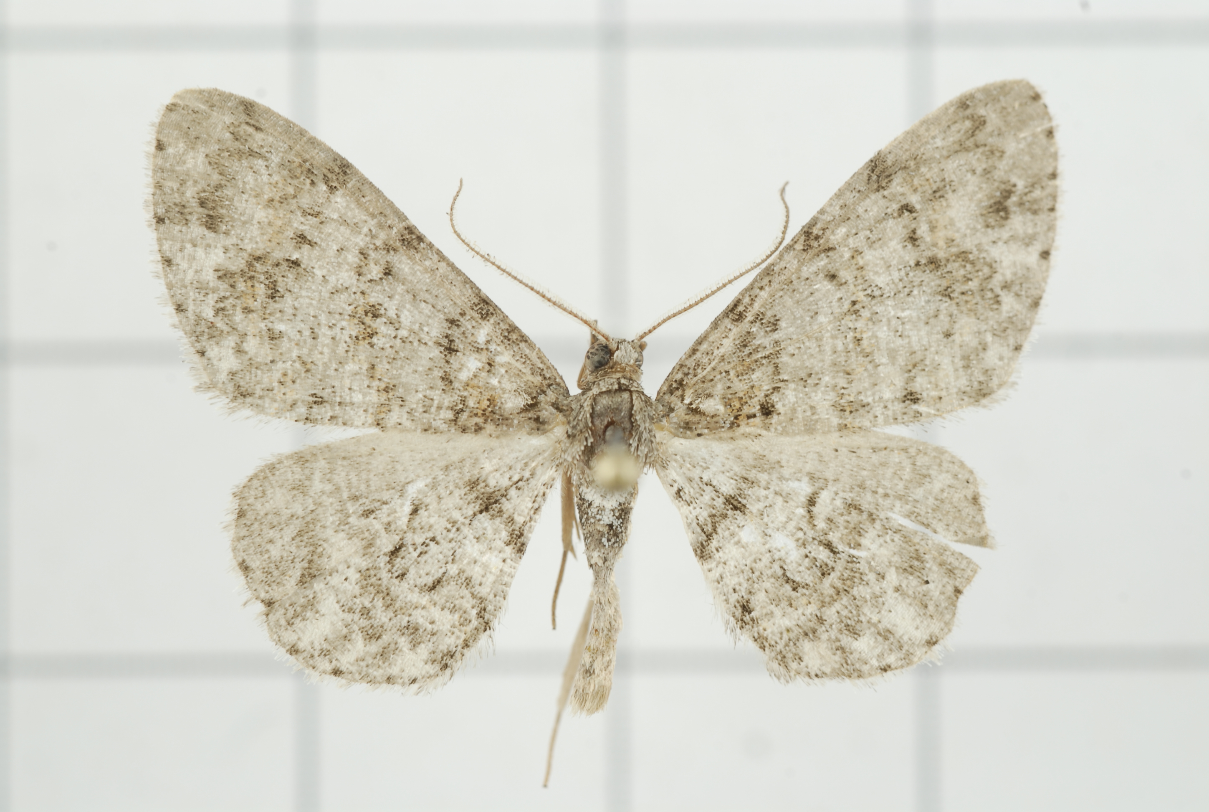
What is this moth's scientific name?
Myrioblephara simplaria simplaria
